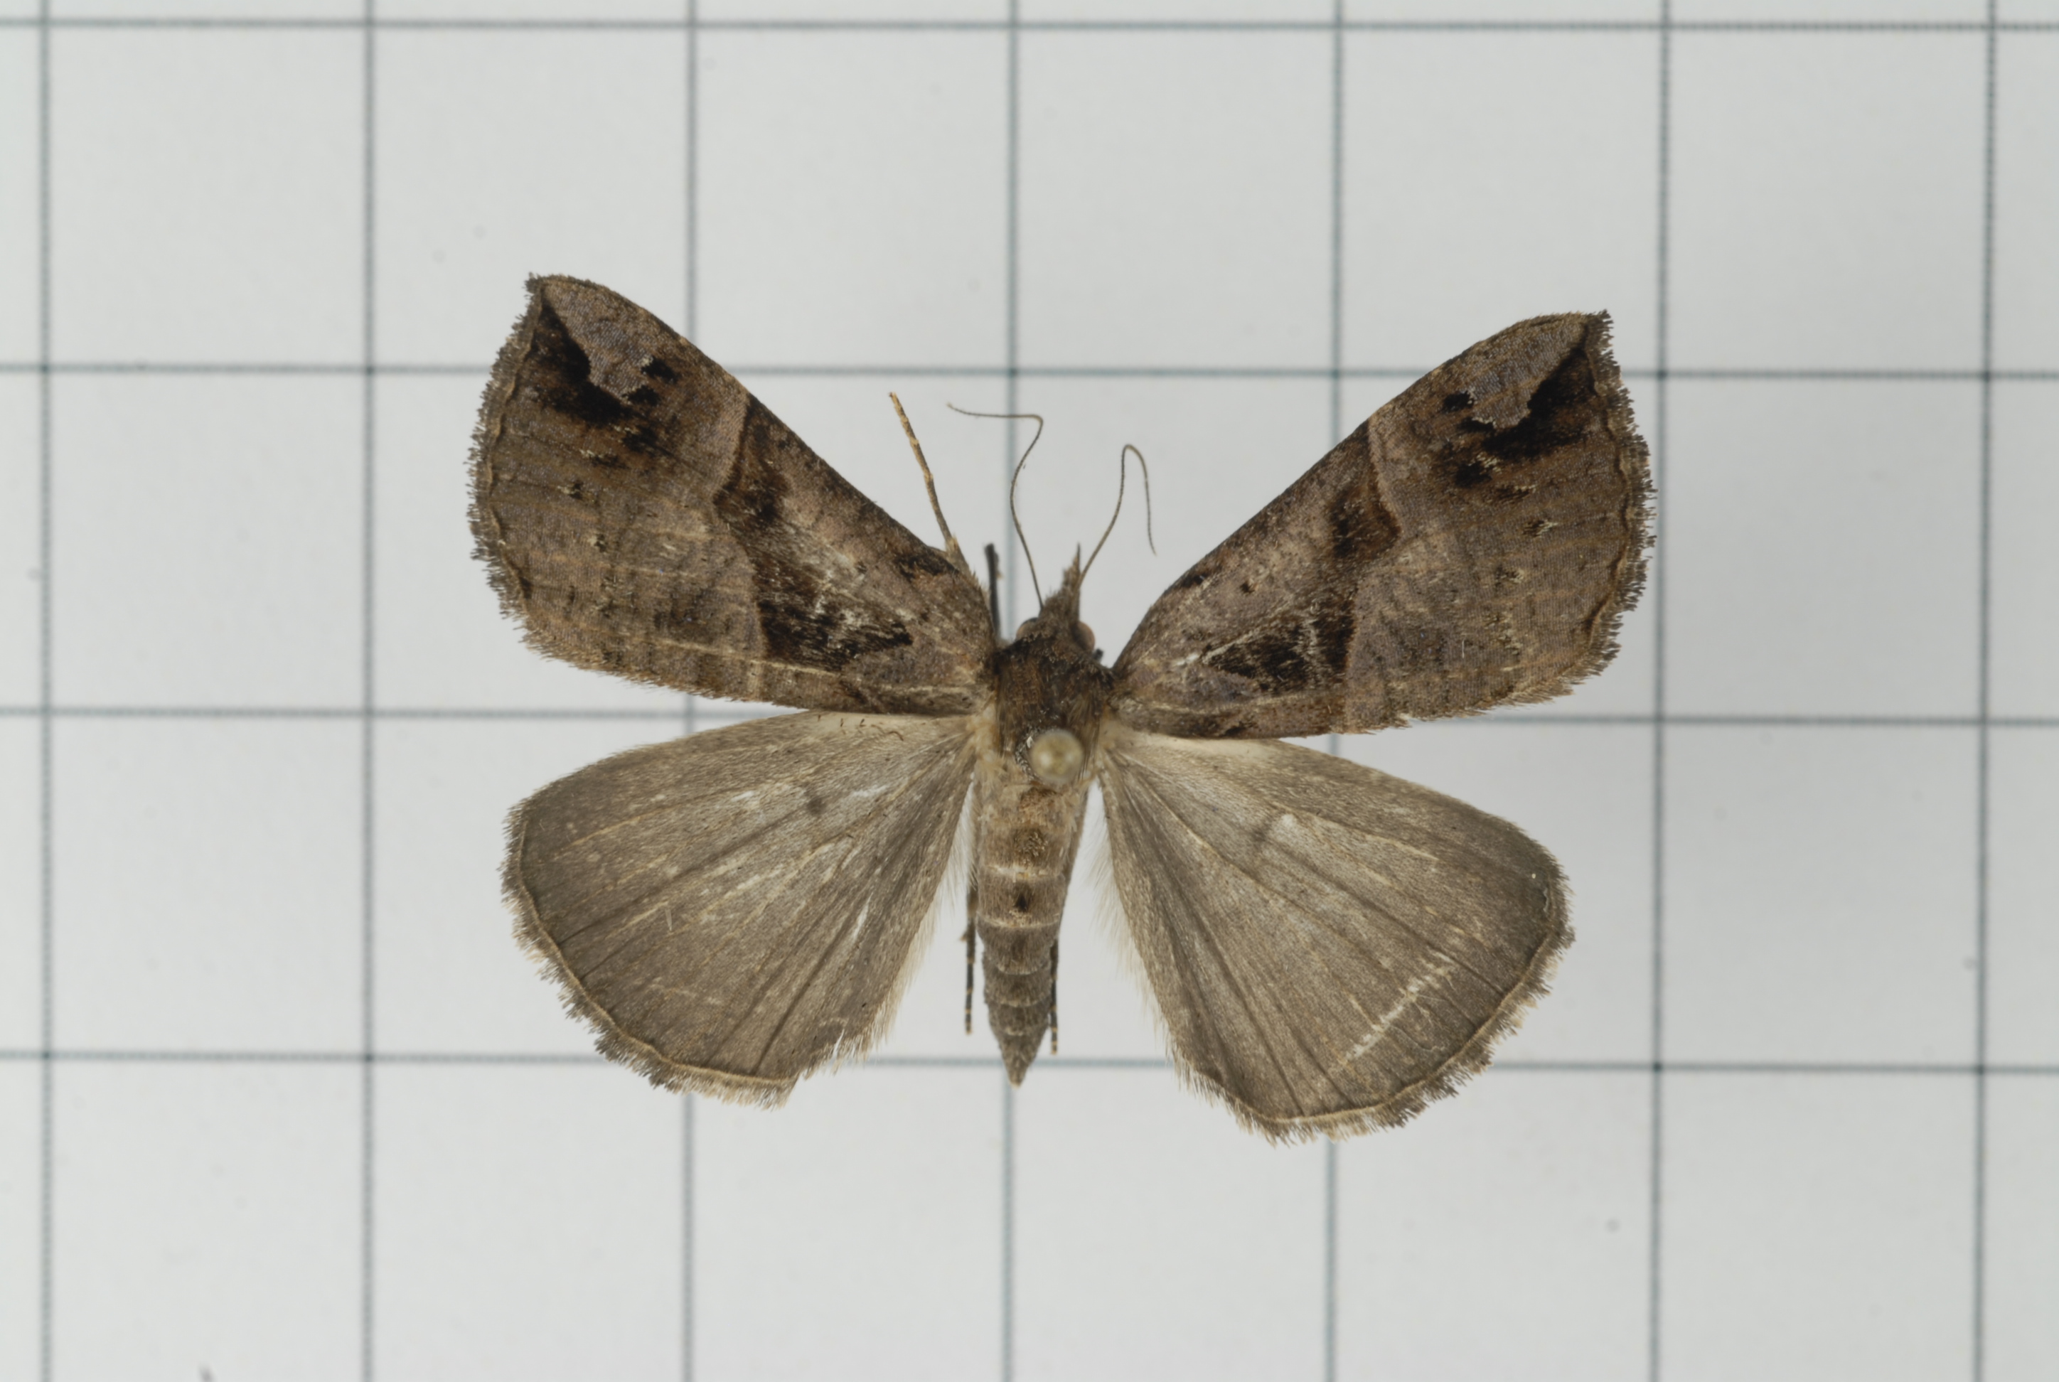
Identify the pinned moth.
Hypena tenebralis
